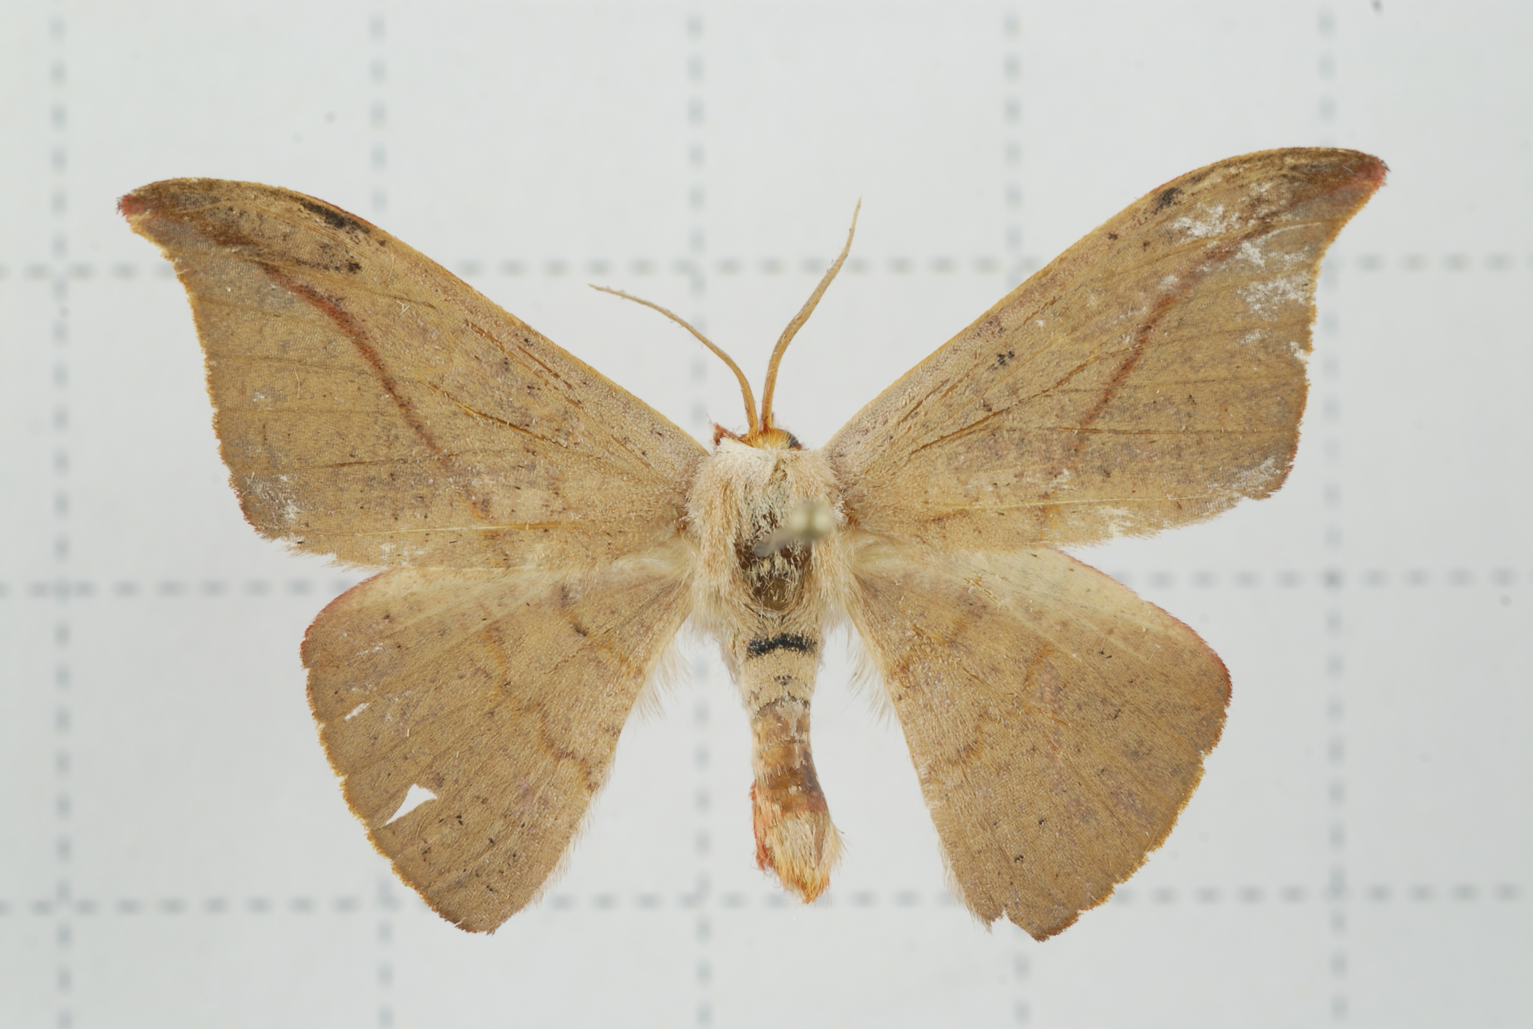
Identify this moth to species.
Oreta insignis
